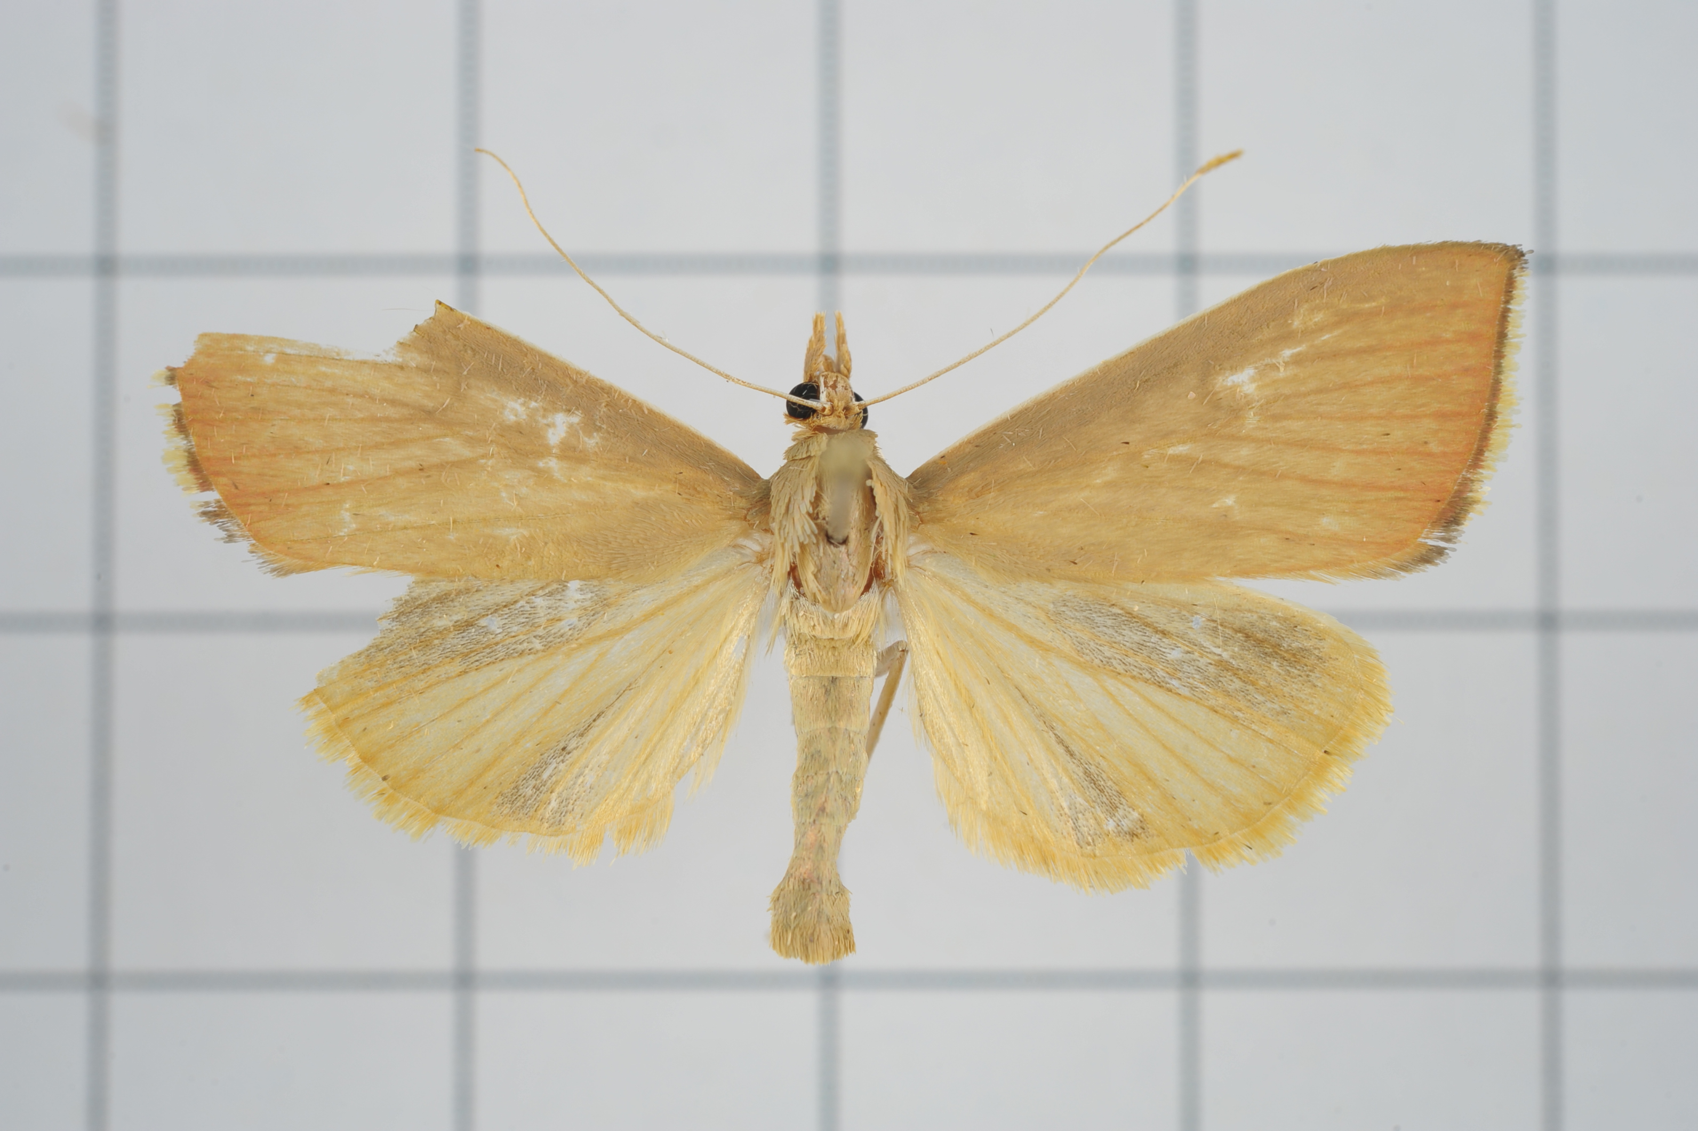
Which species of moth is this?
Eumorphobotys eumorphalis
